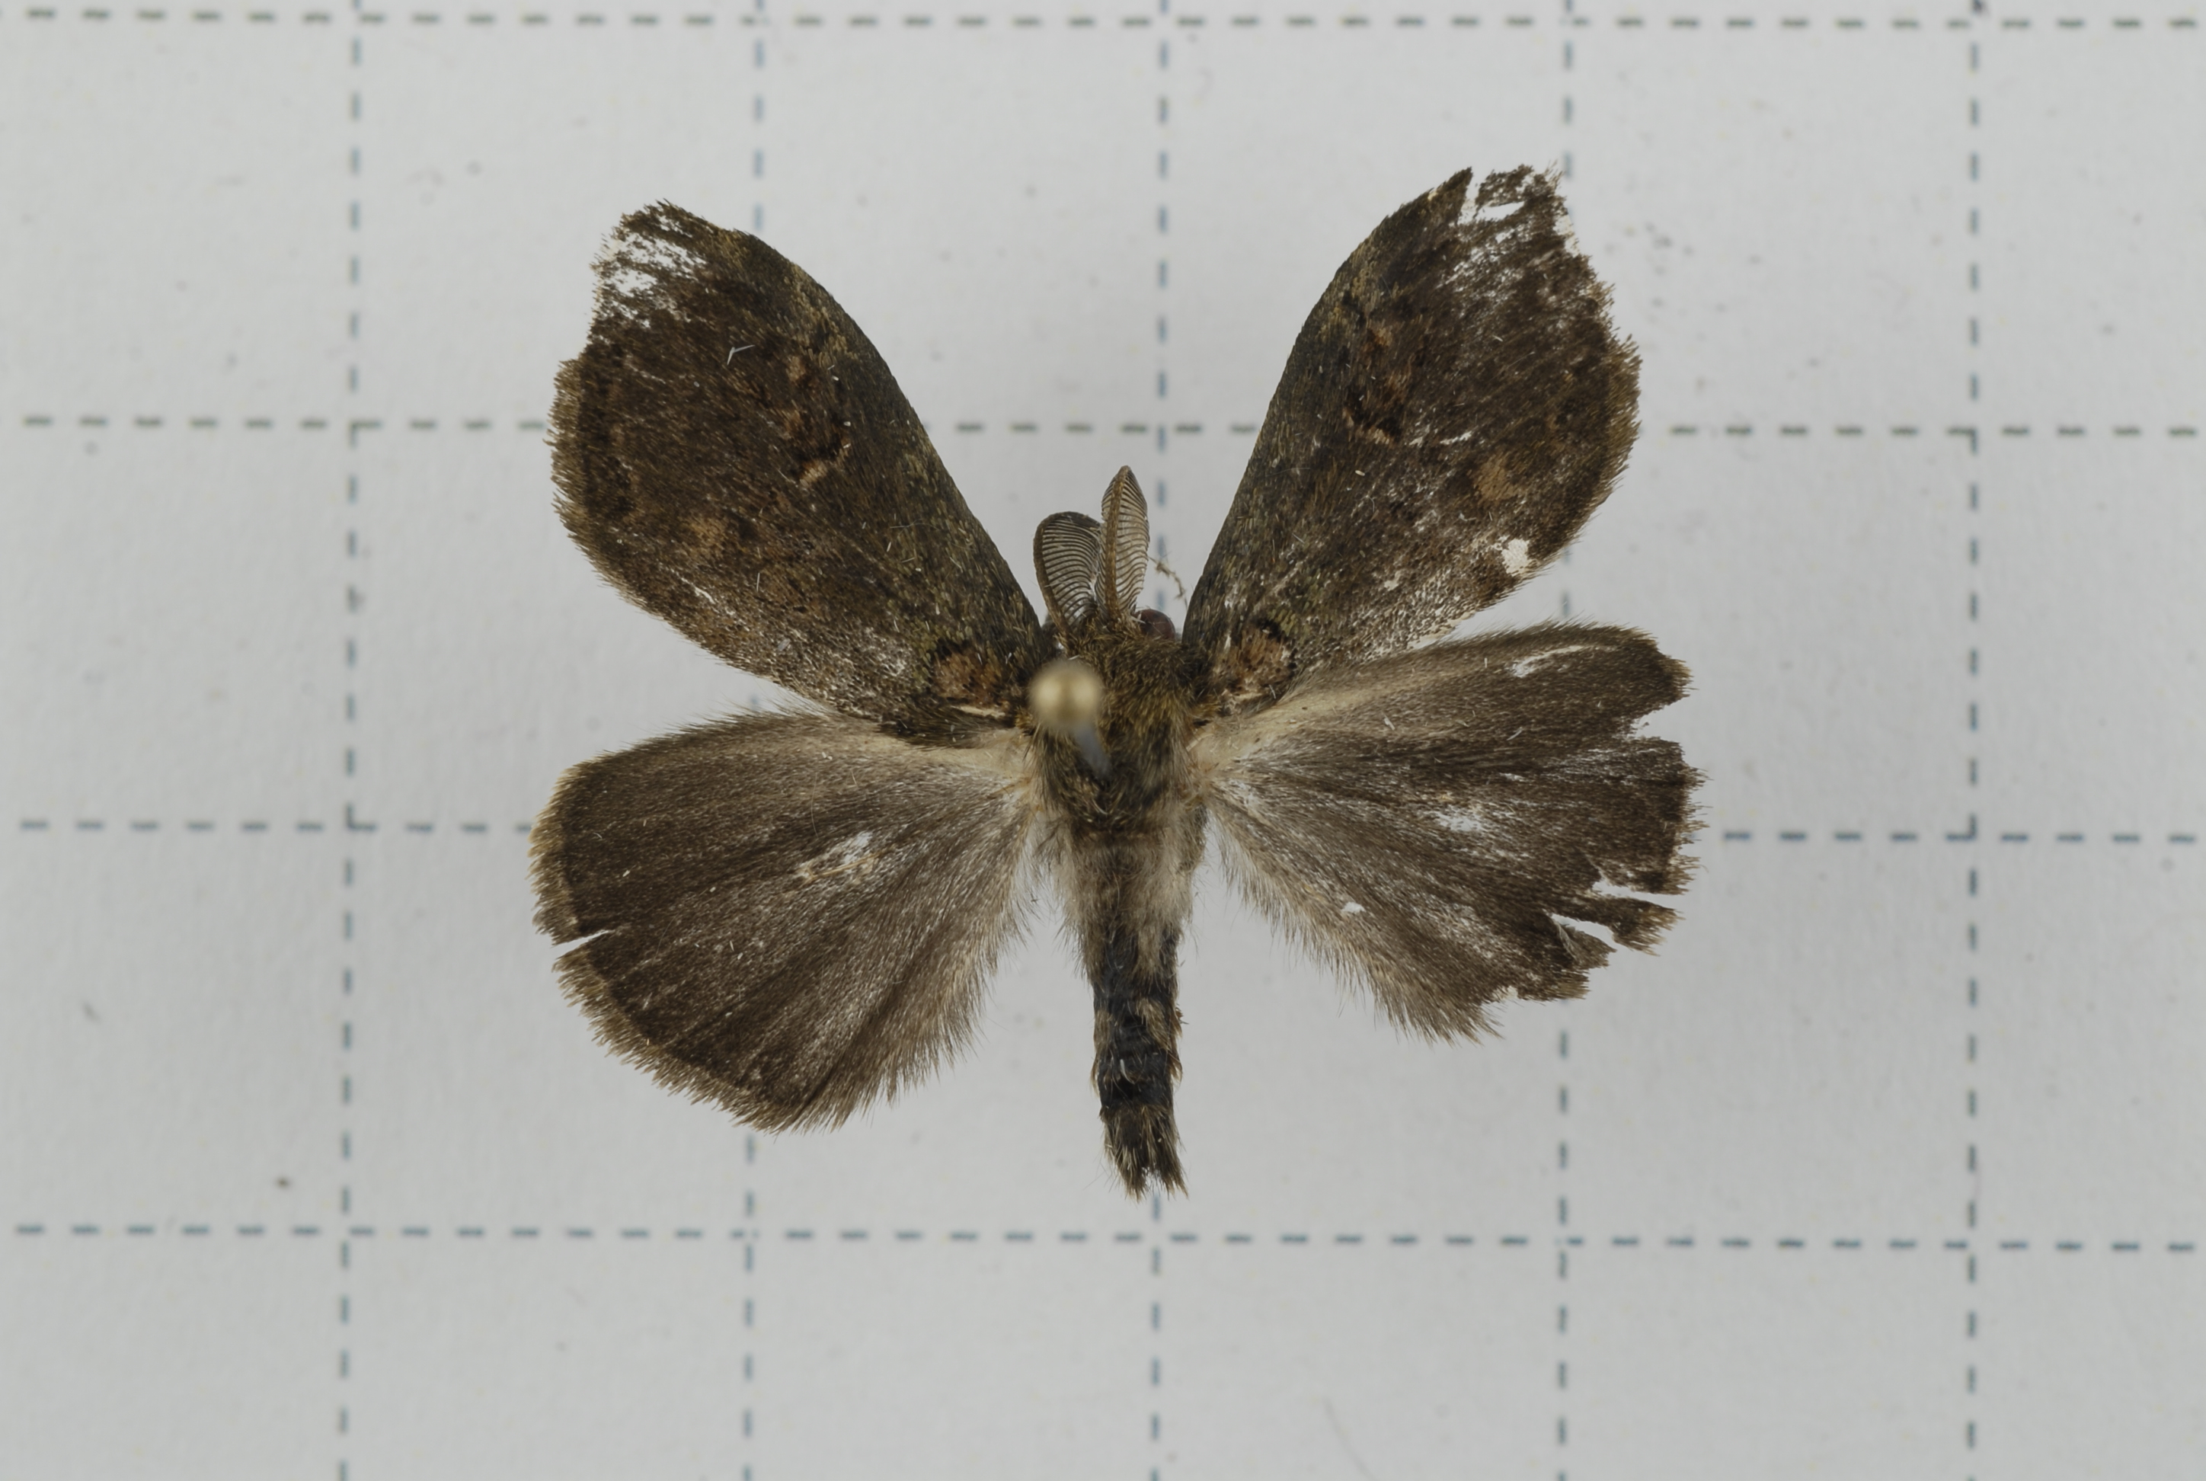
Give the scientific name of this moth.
Olene dudgeoni
